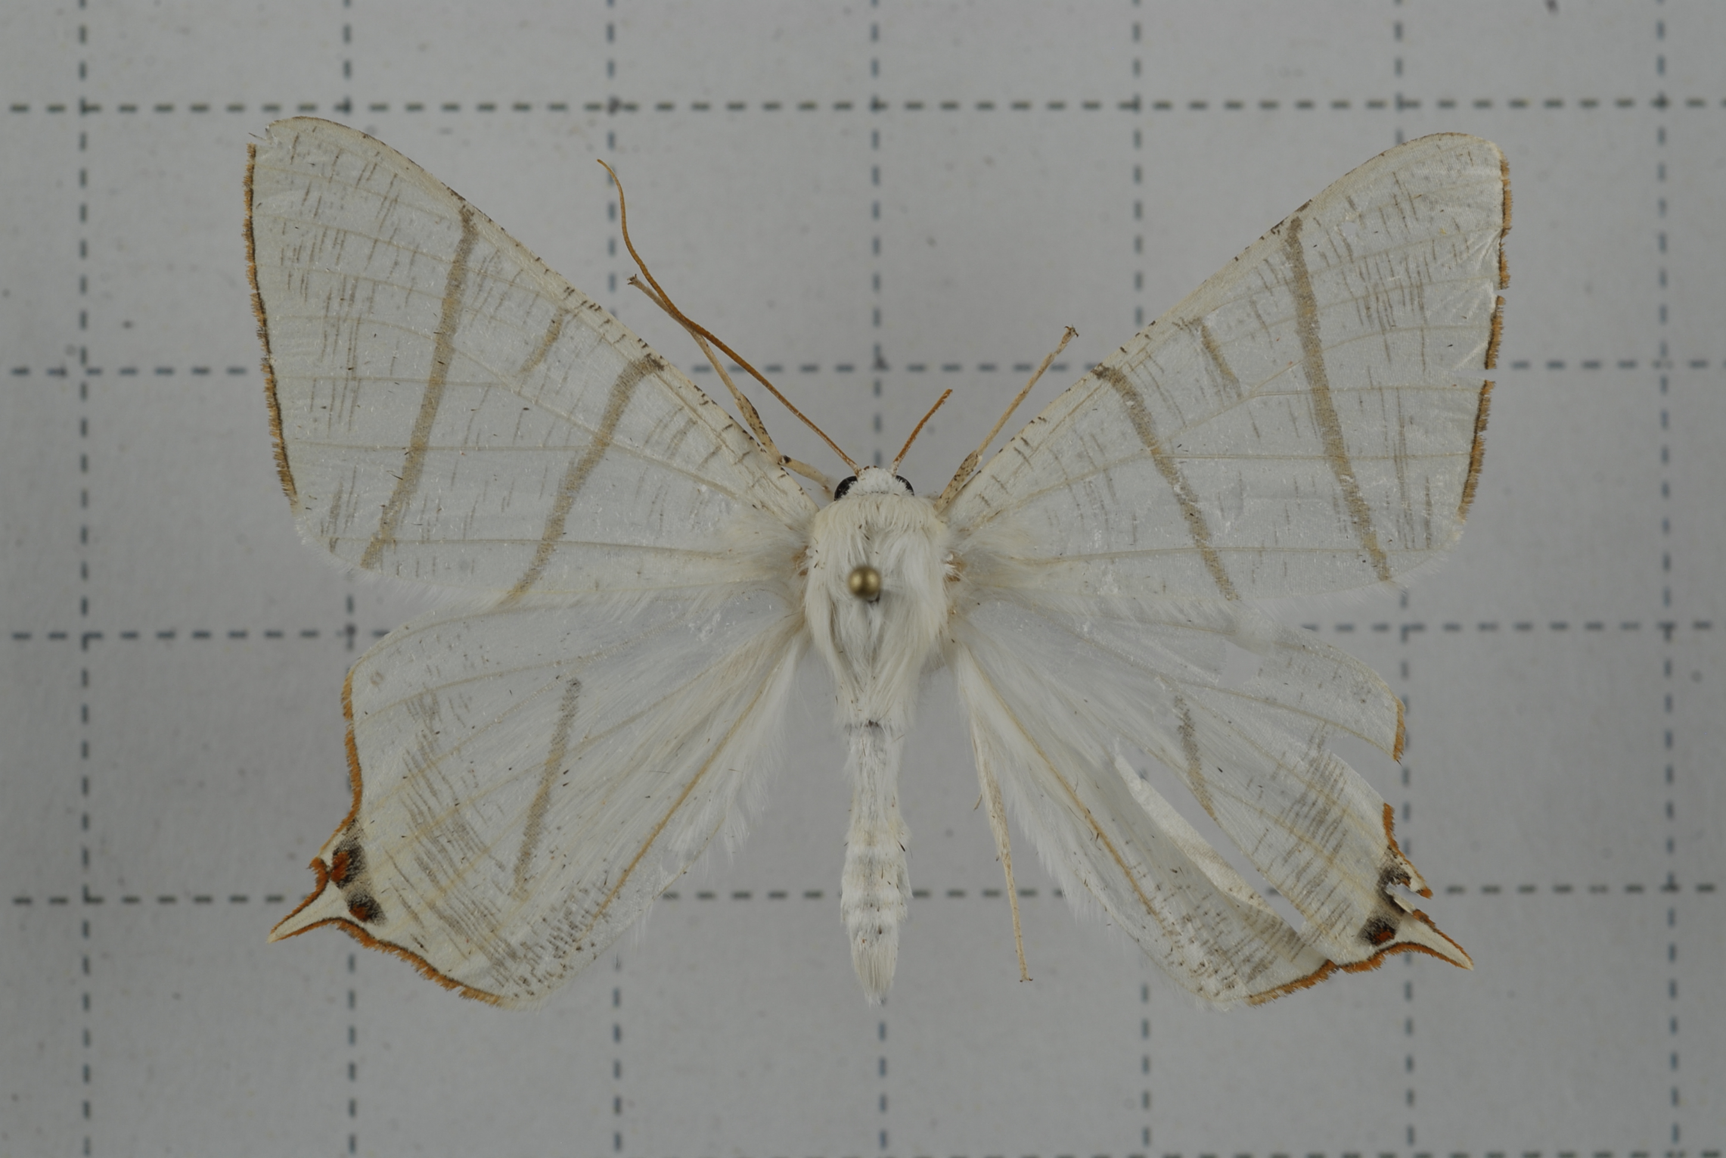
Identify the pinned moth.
Ourapteryx yerburii virescens
